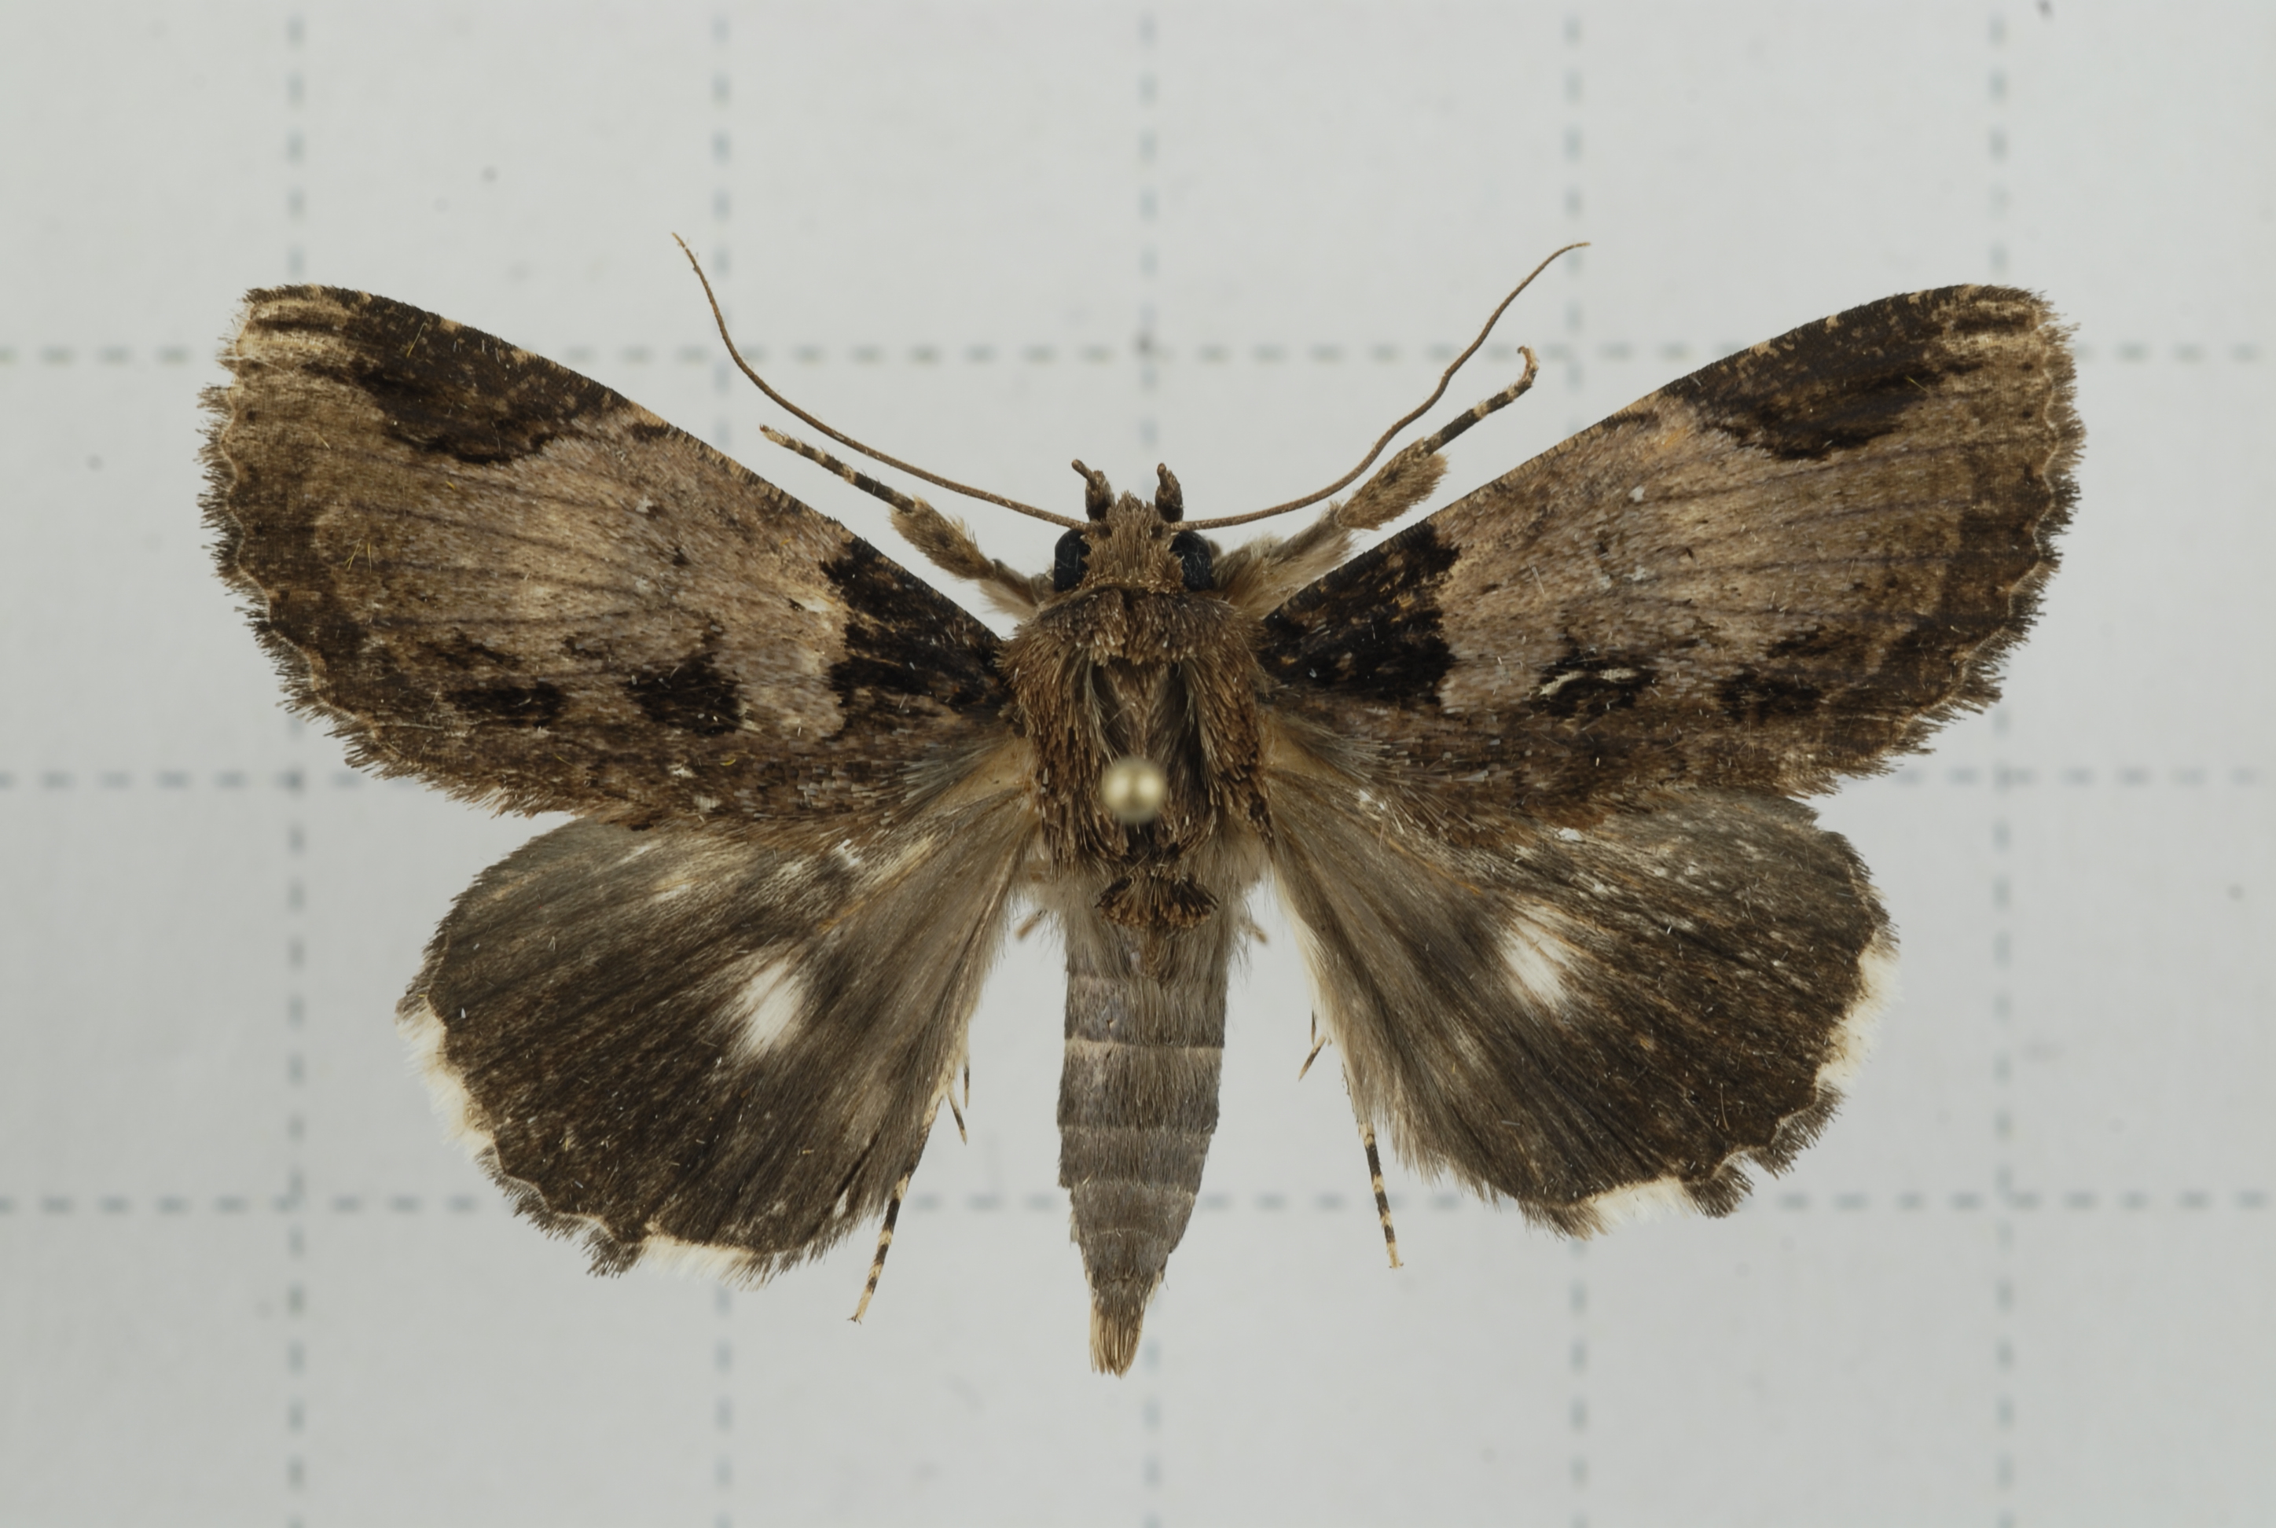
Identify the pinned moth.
Ercheia cyllaria
